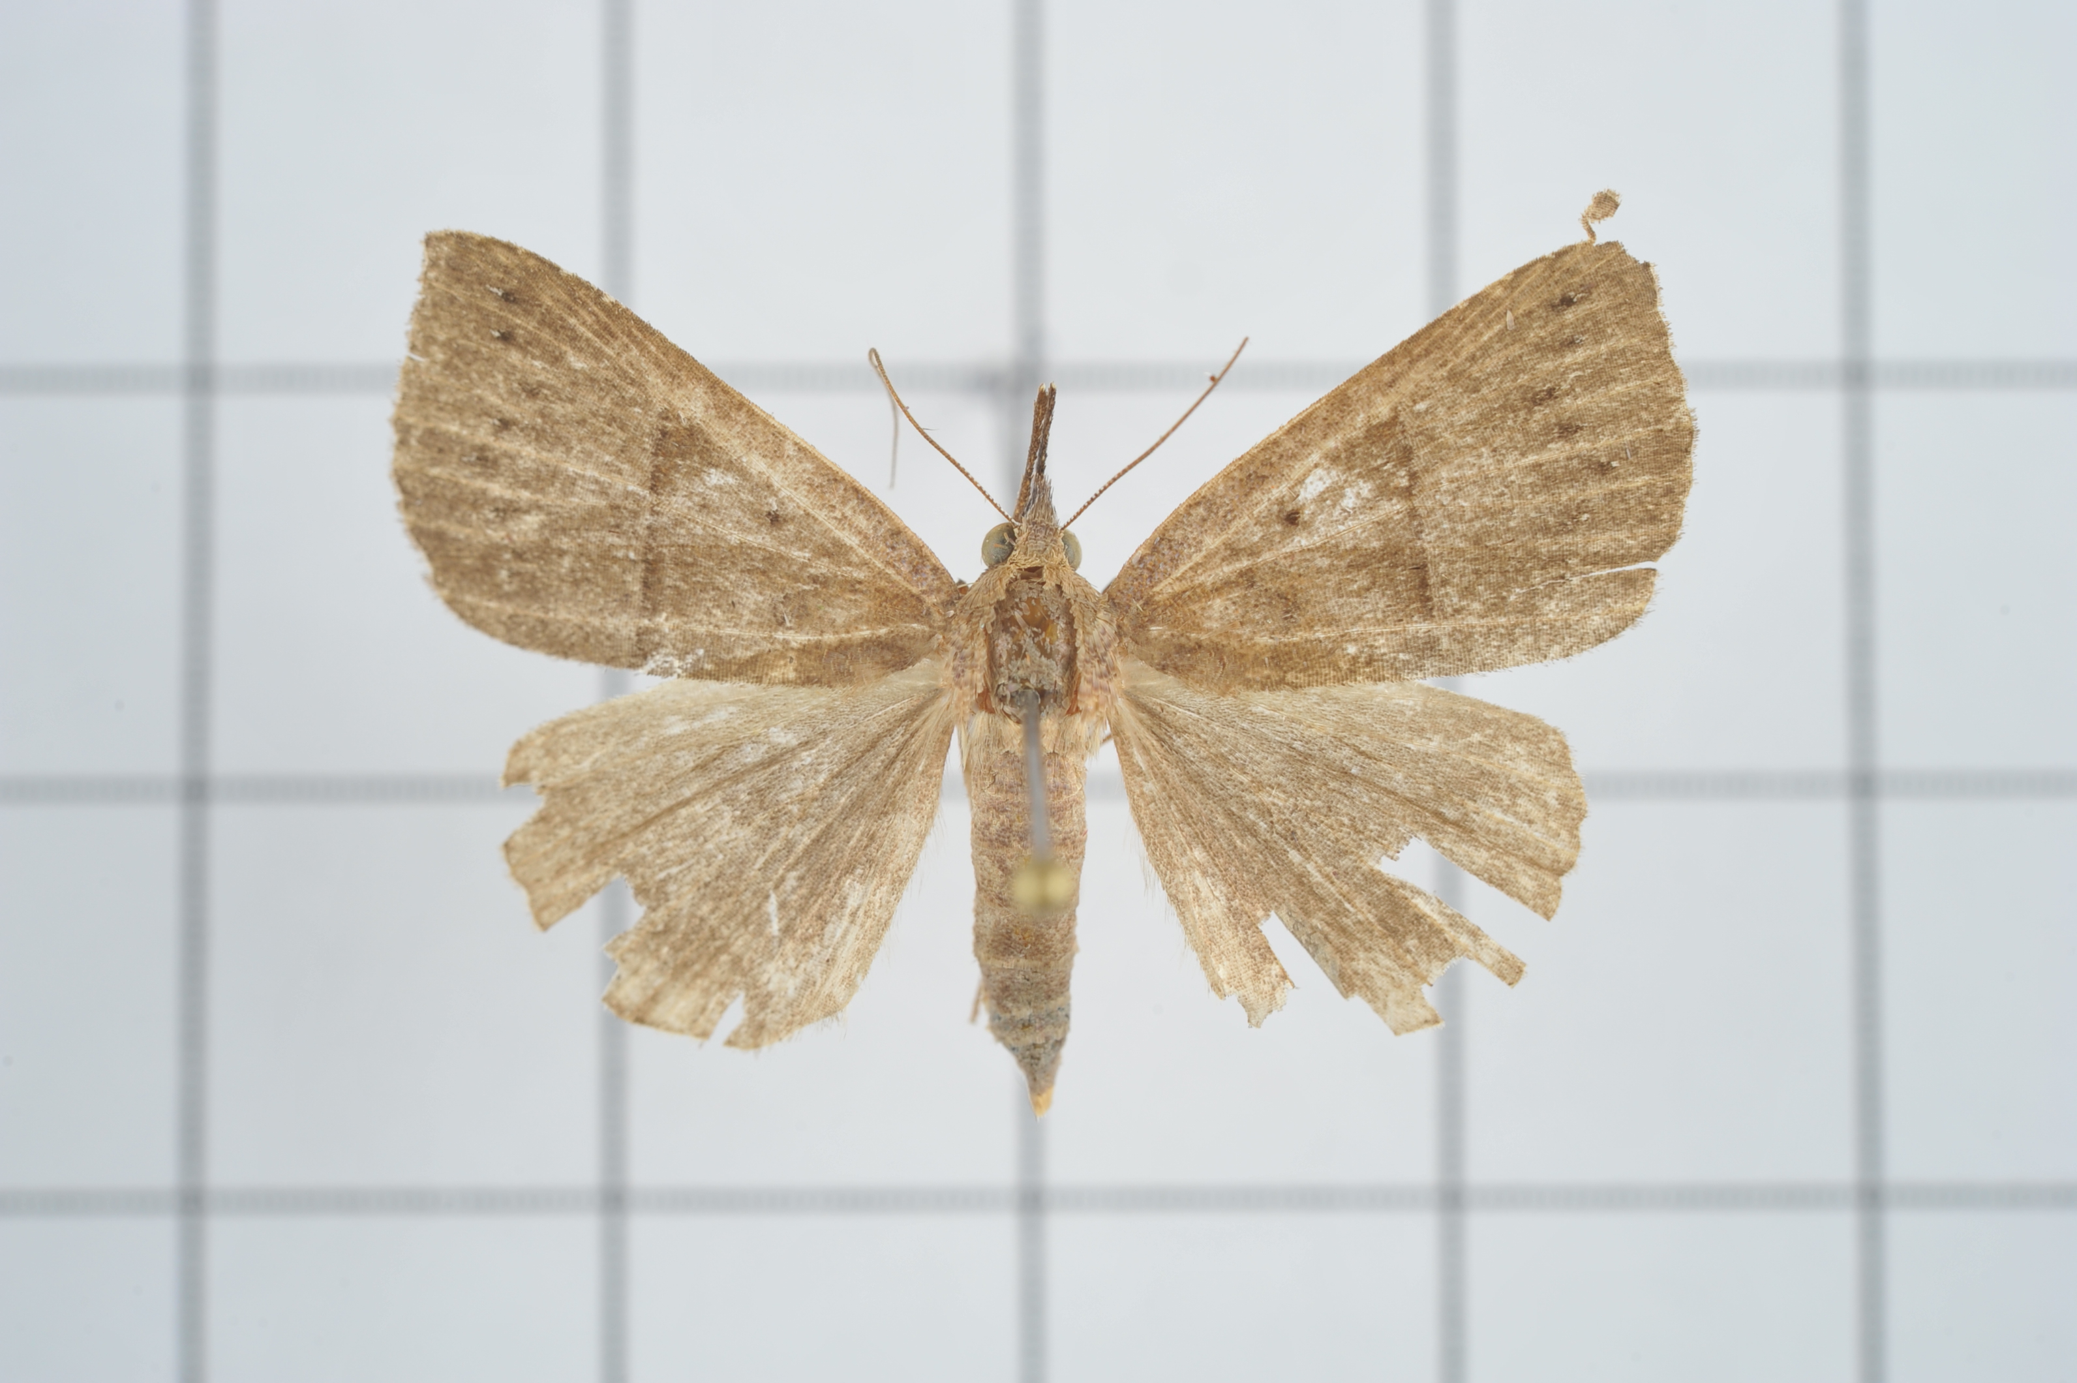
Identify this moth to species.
Hypena albopunctalis
